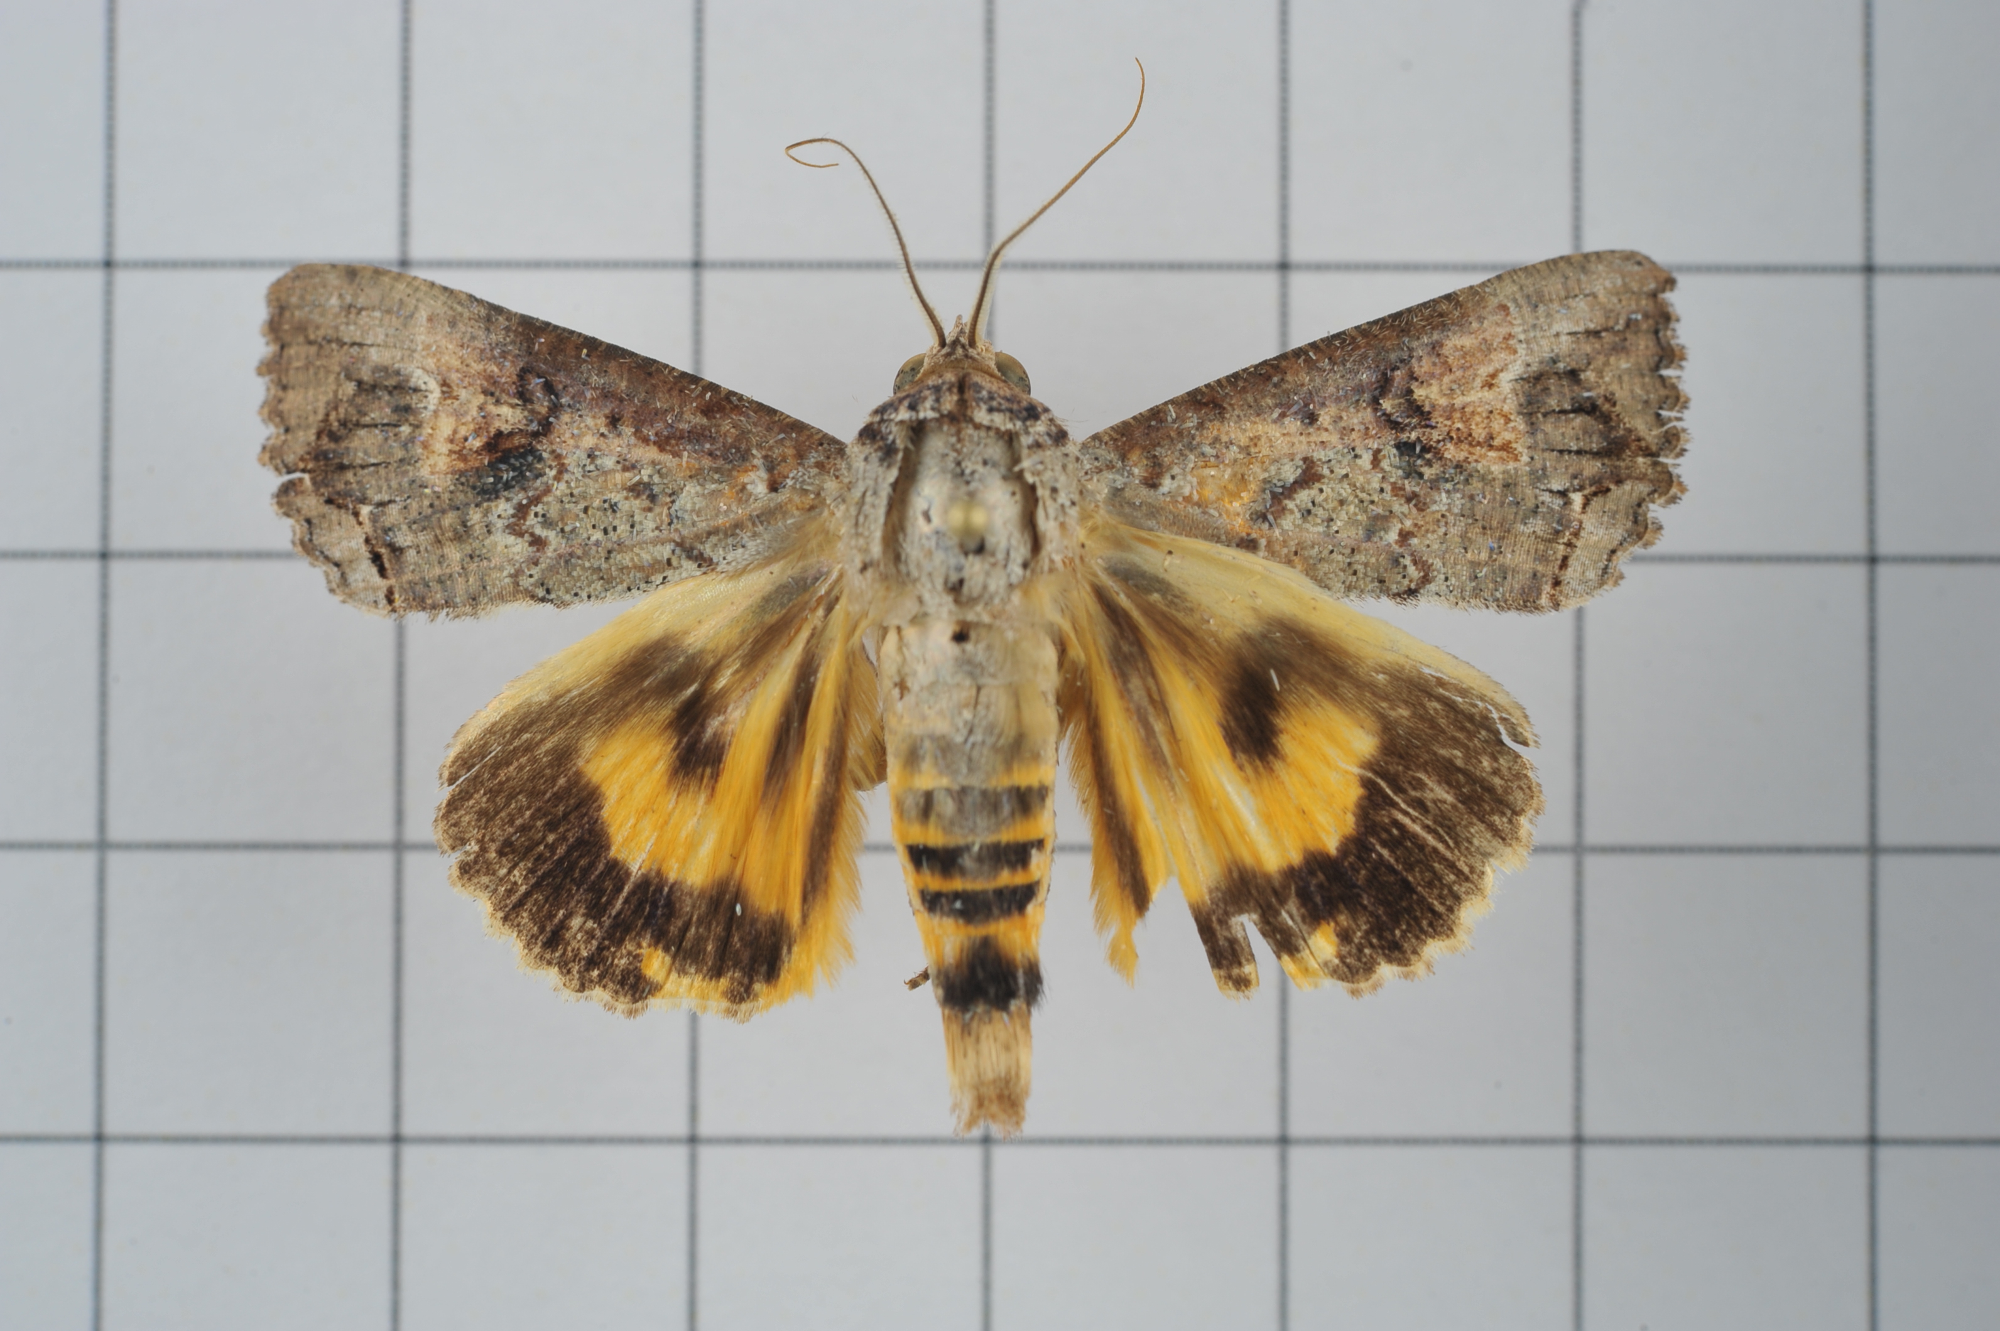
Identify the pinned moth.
Hypocala deflorata deflorata
